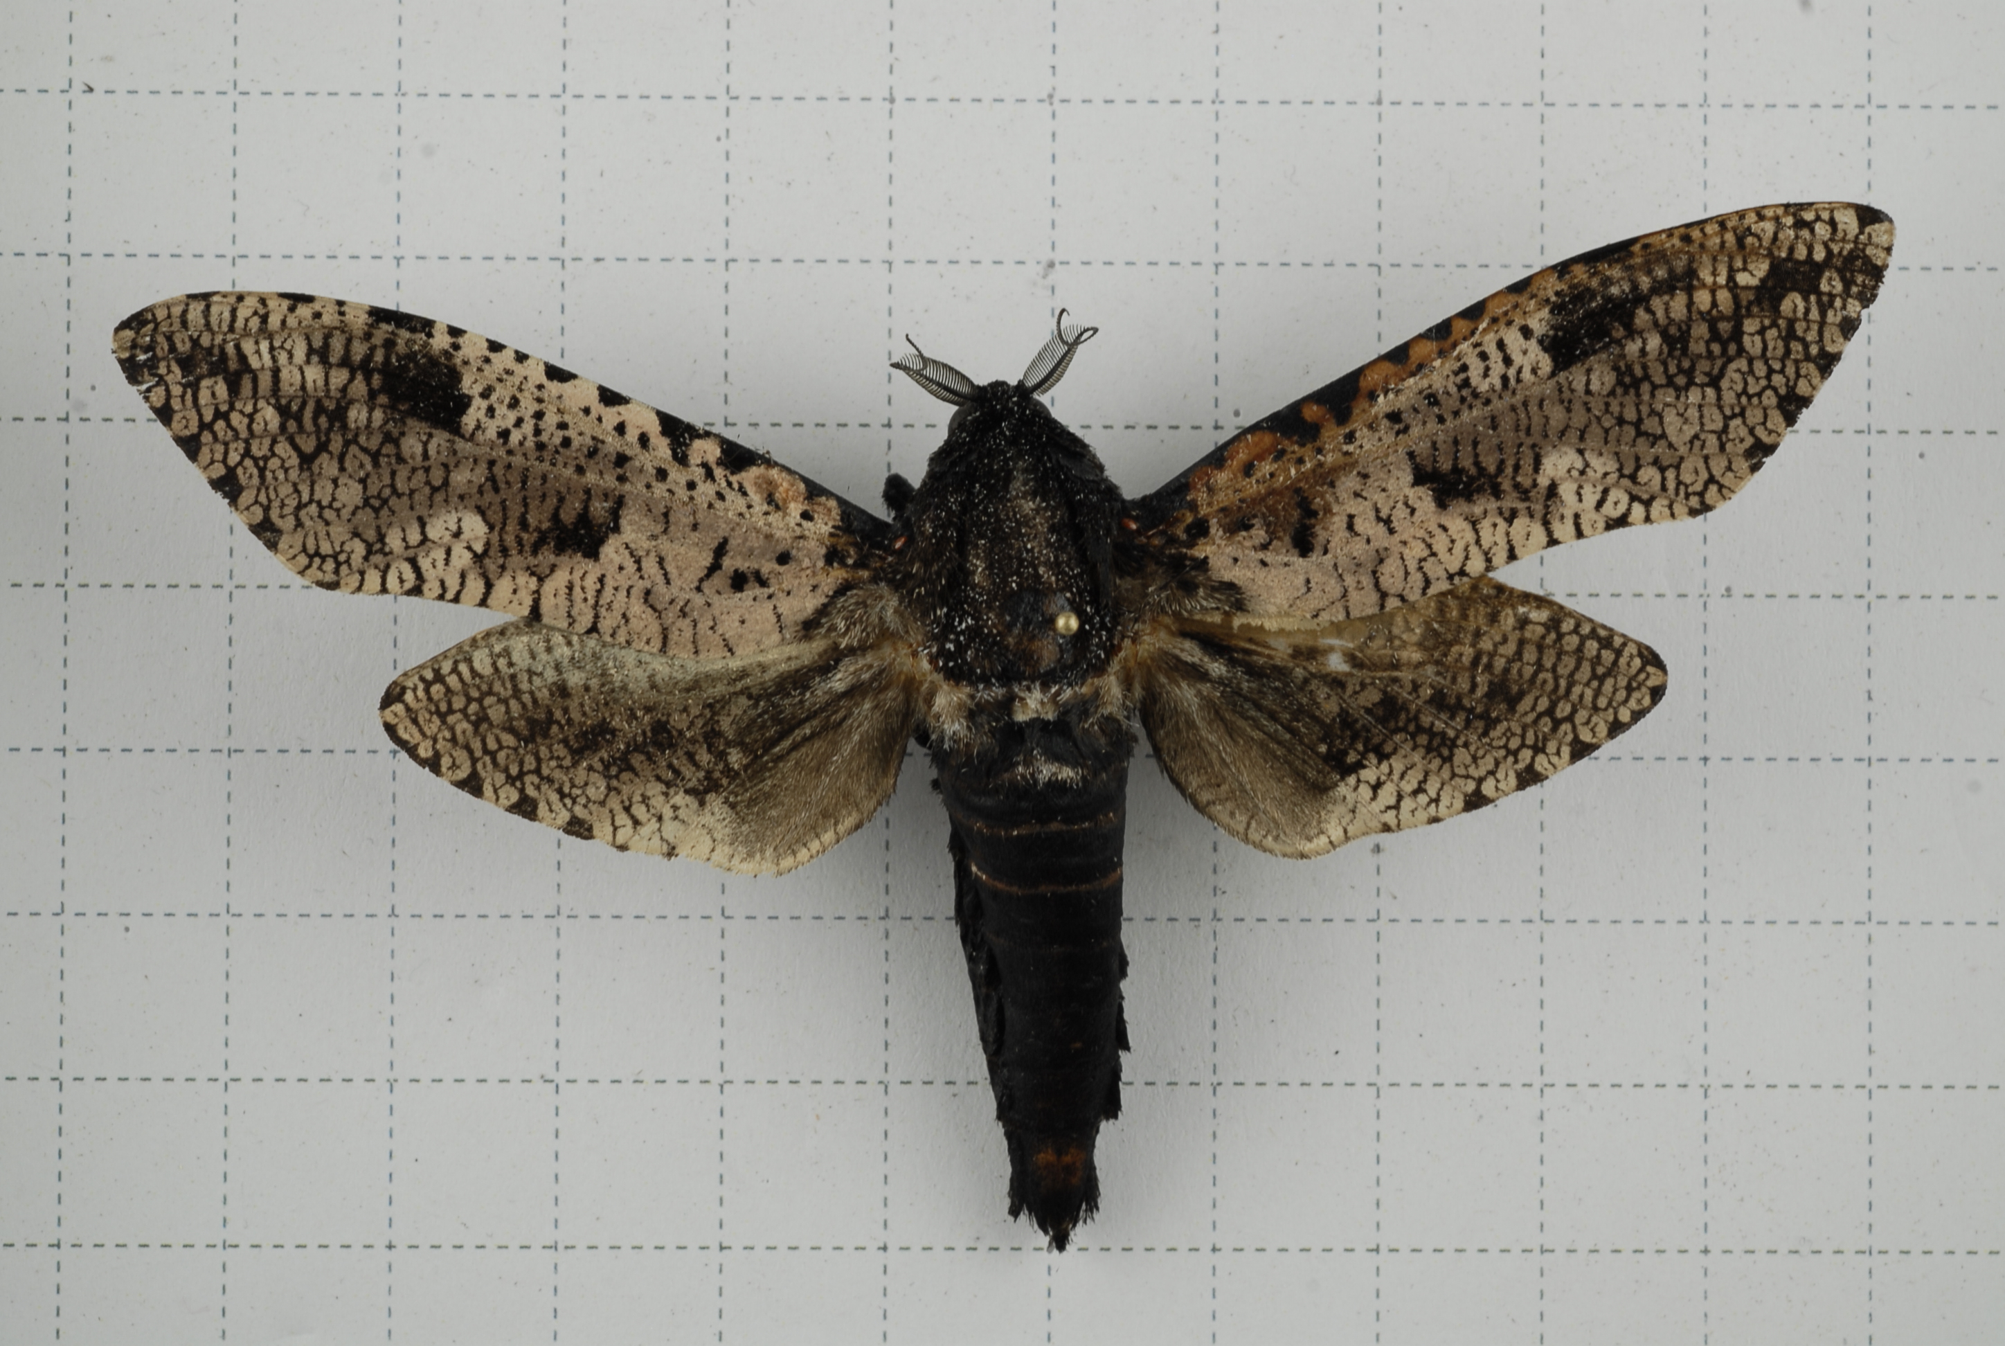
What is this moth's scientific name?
Xyleutes strix
